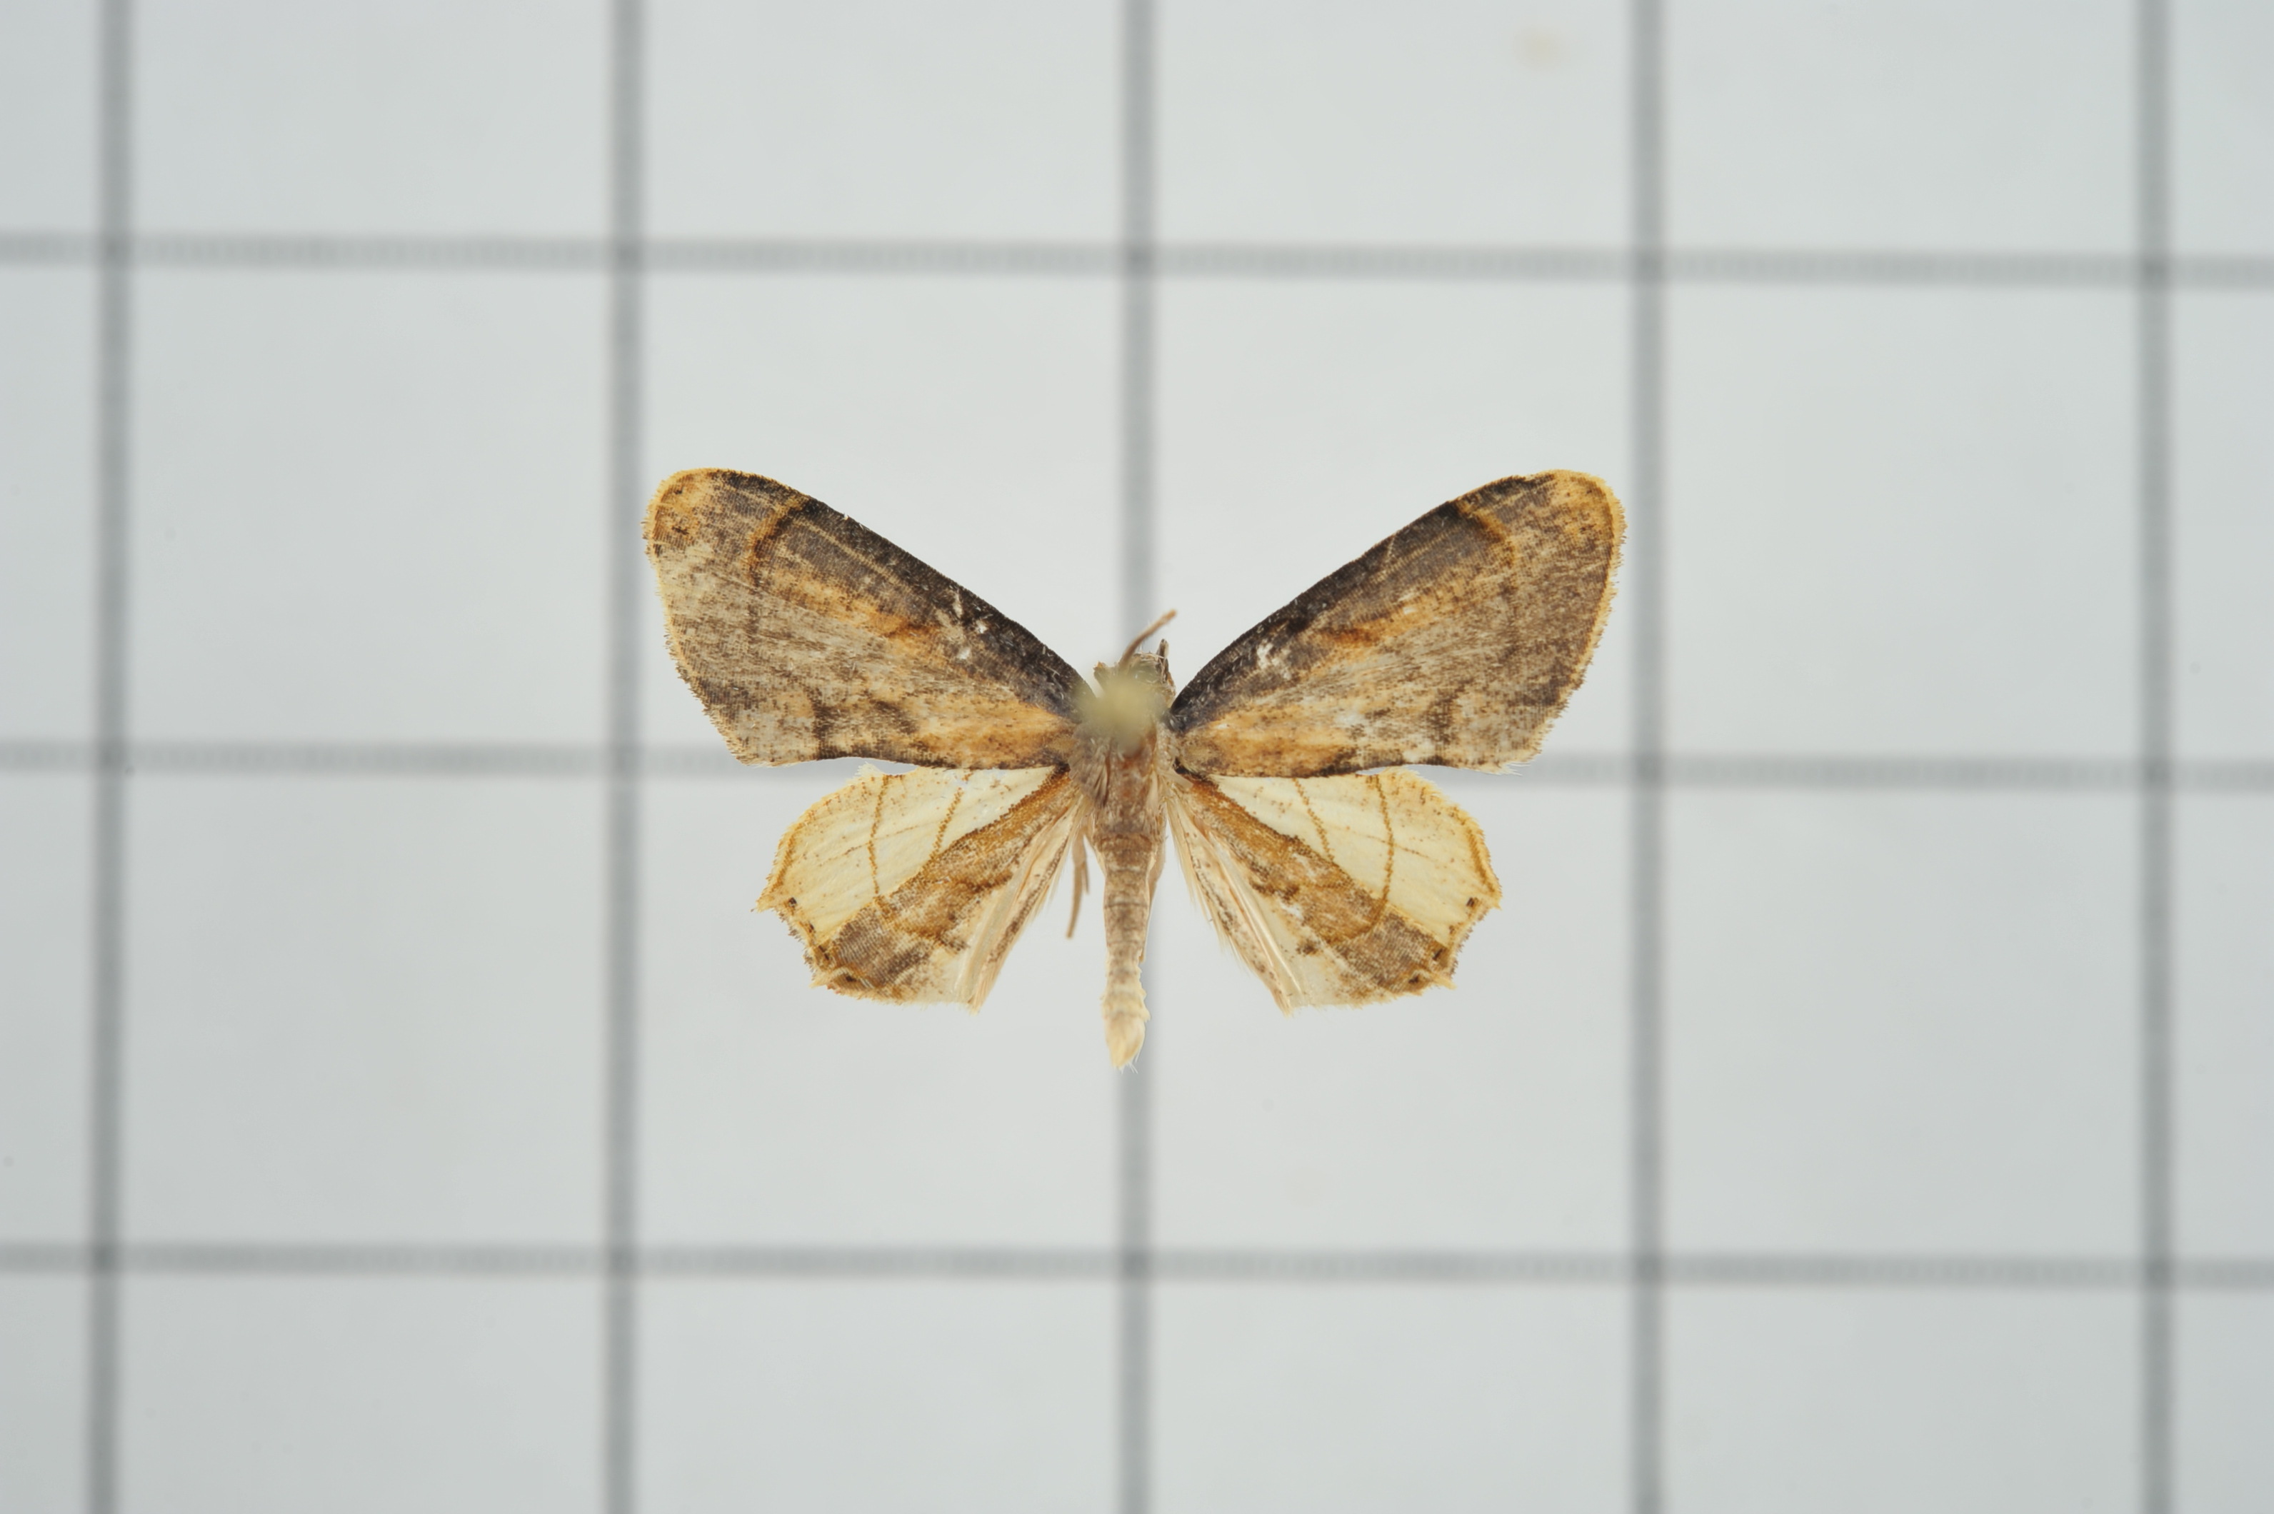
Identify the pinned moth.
Warreniplema fumicosta
